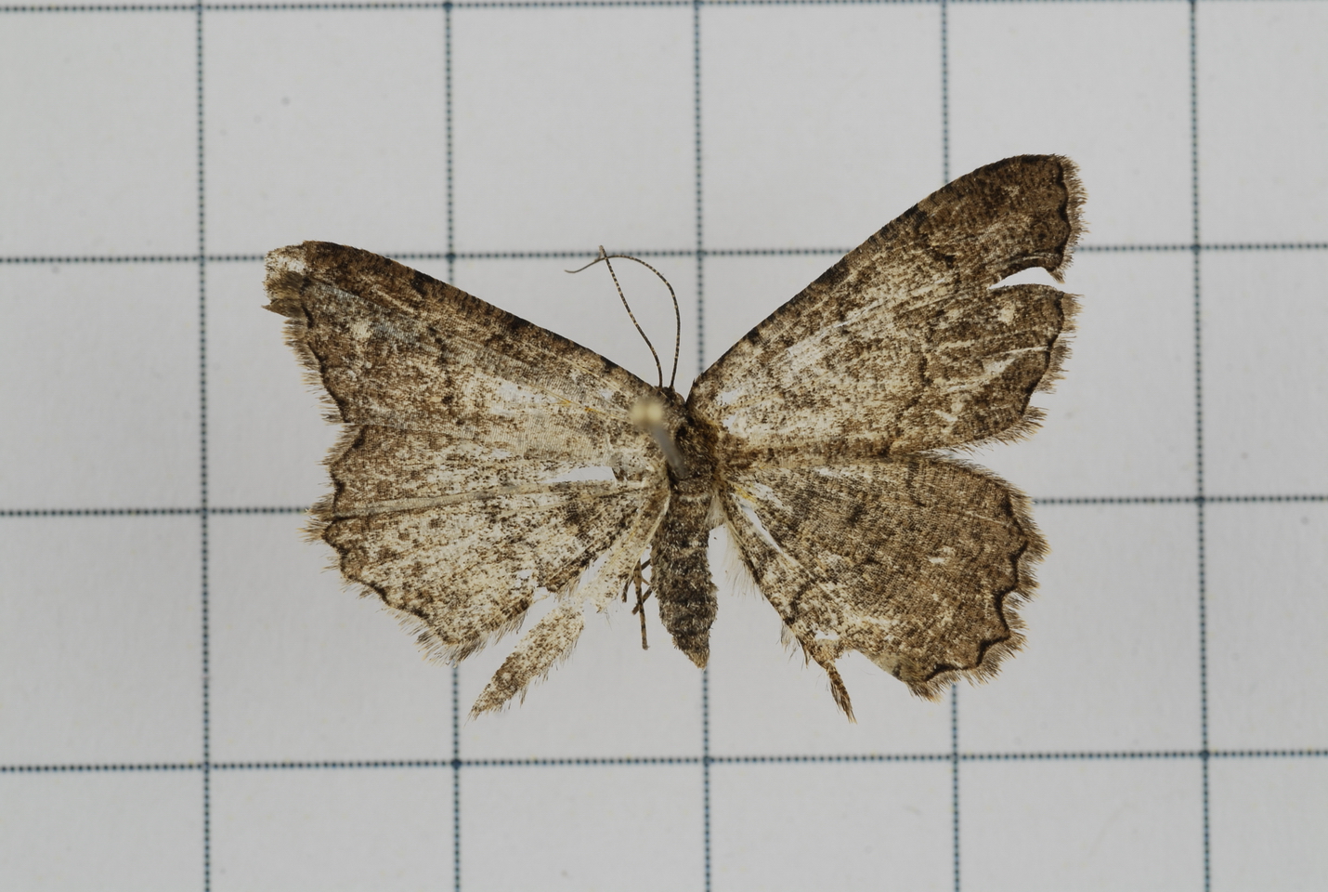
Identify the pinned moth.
Uliura infausta
